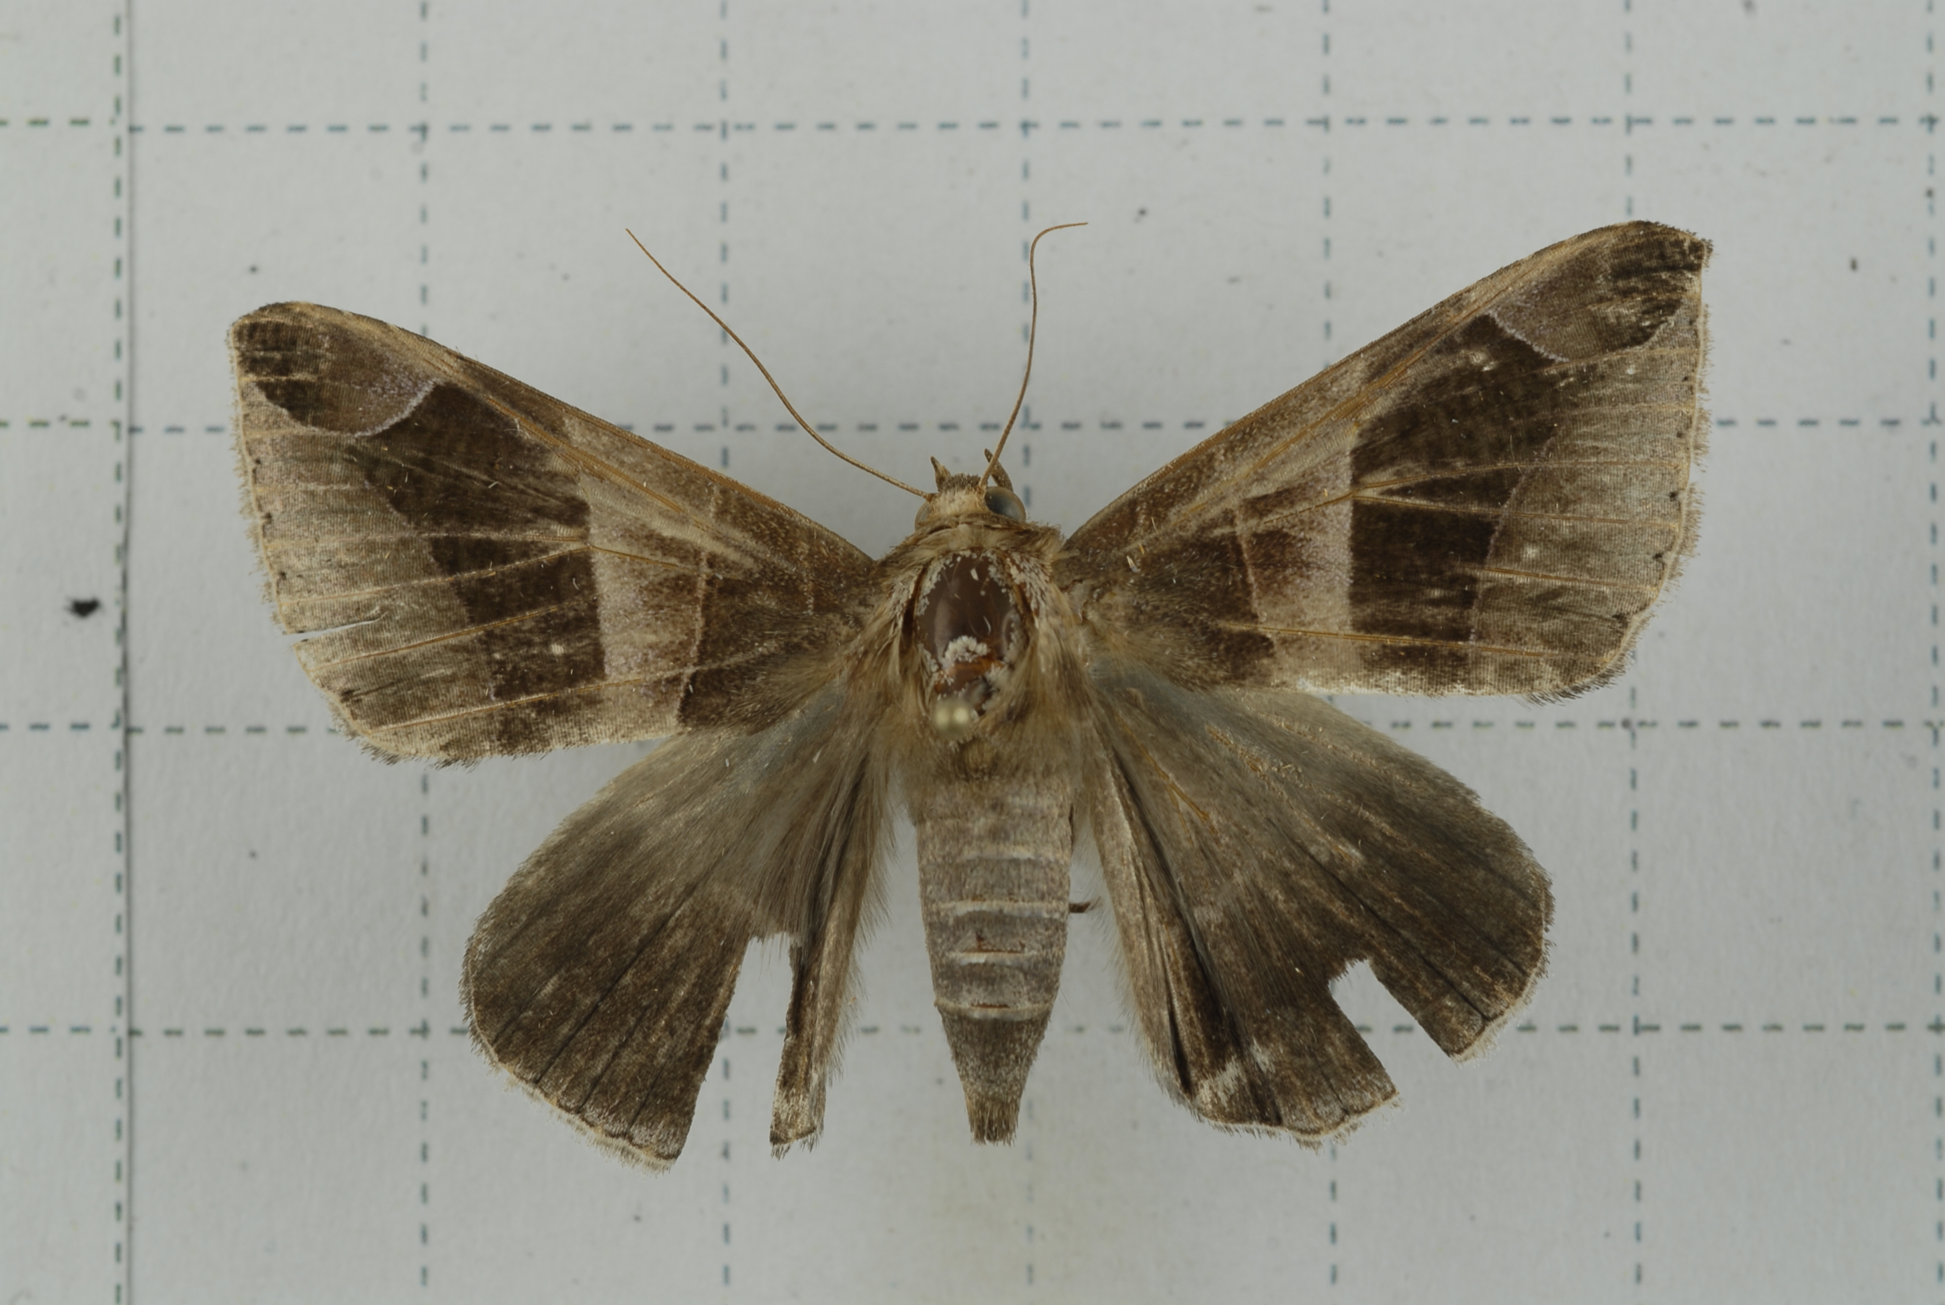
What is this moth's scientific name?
Bastilla acuta acuta
